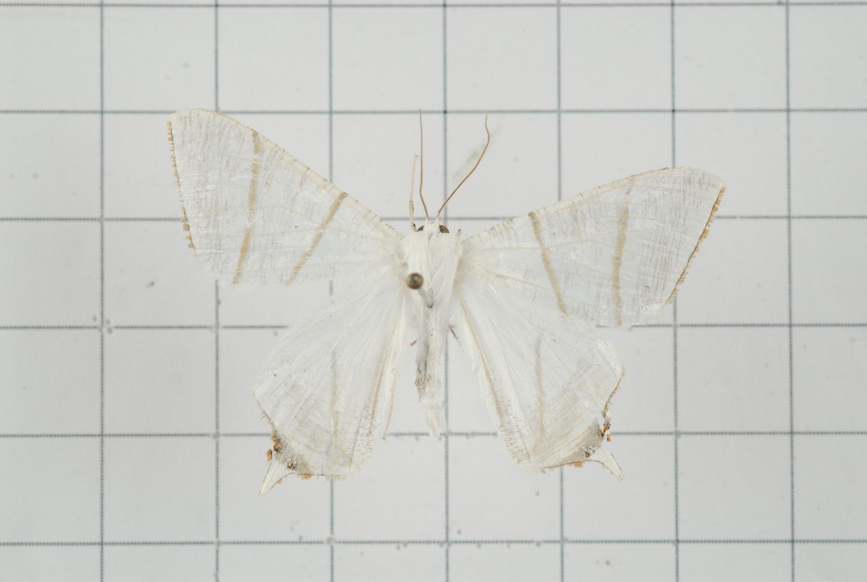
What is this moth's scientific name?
Ourapteryx changi
